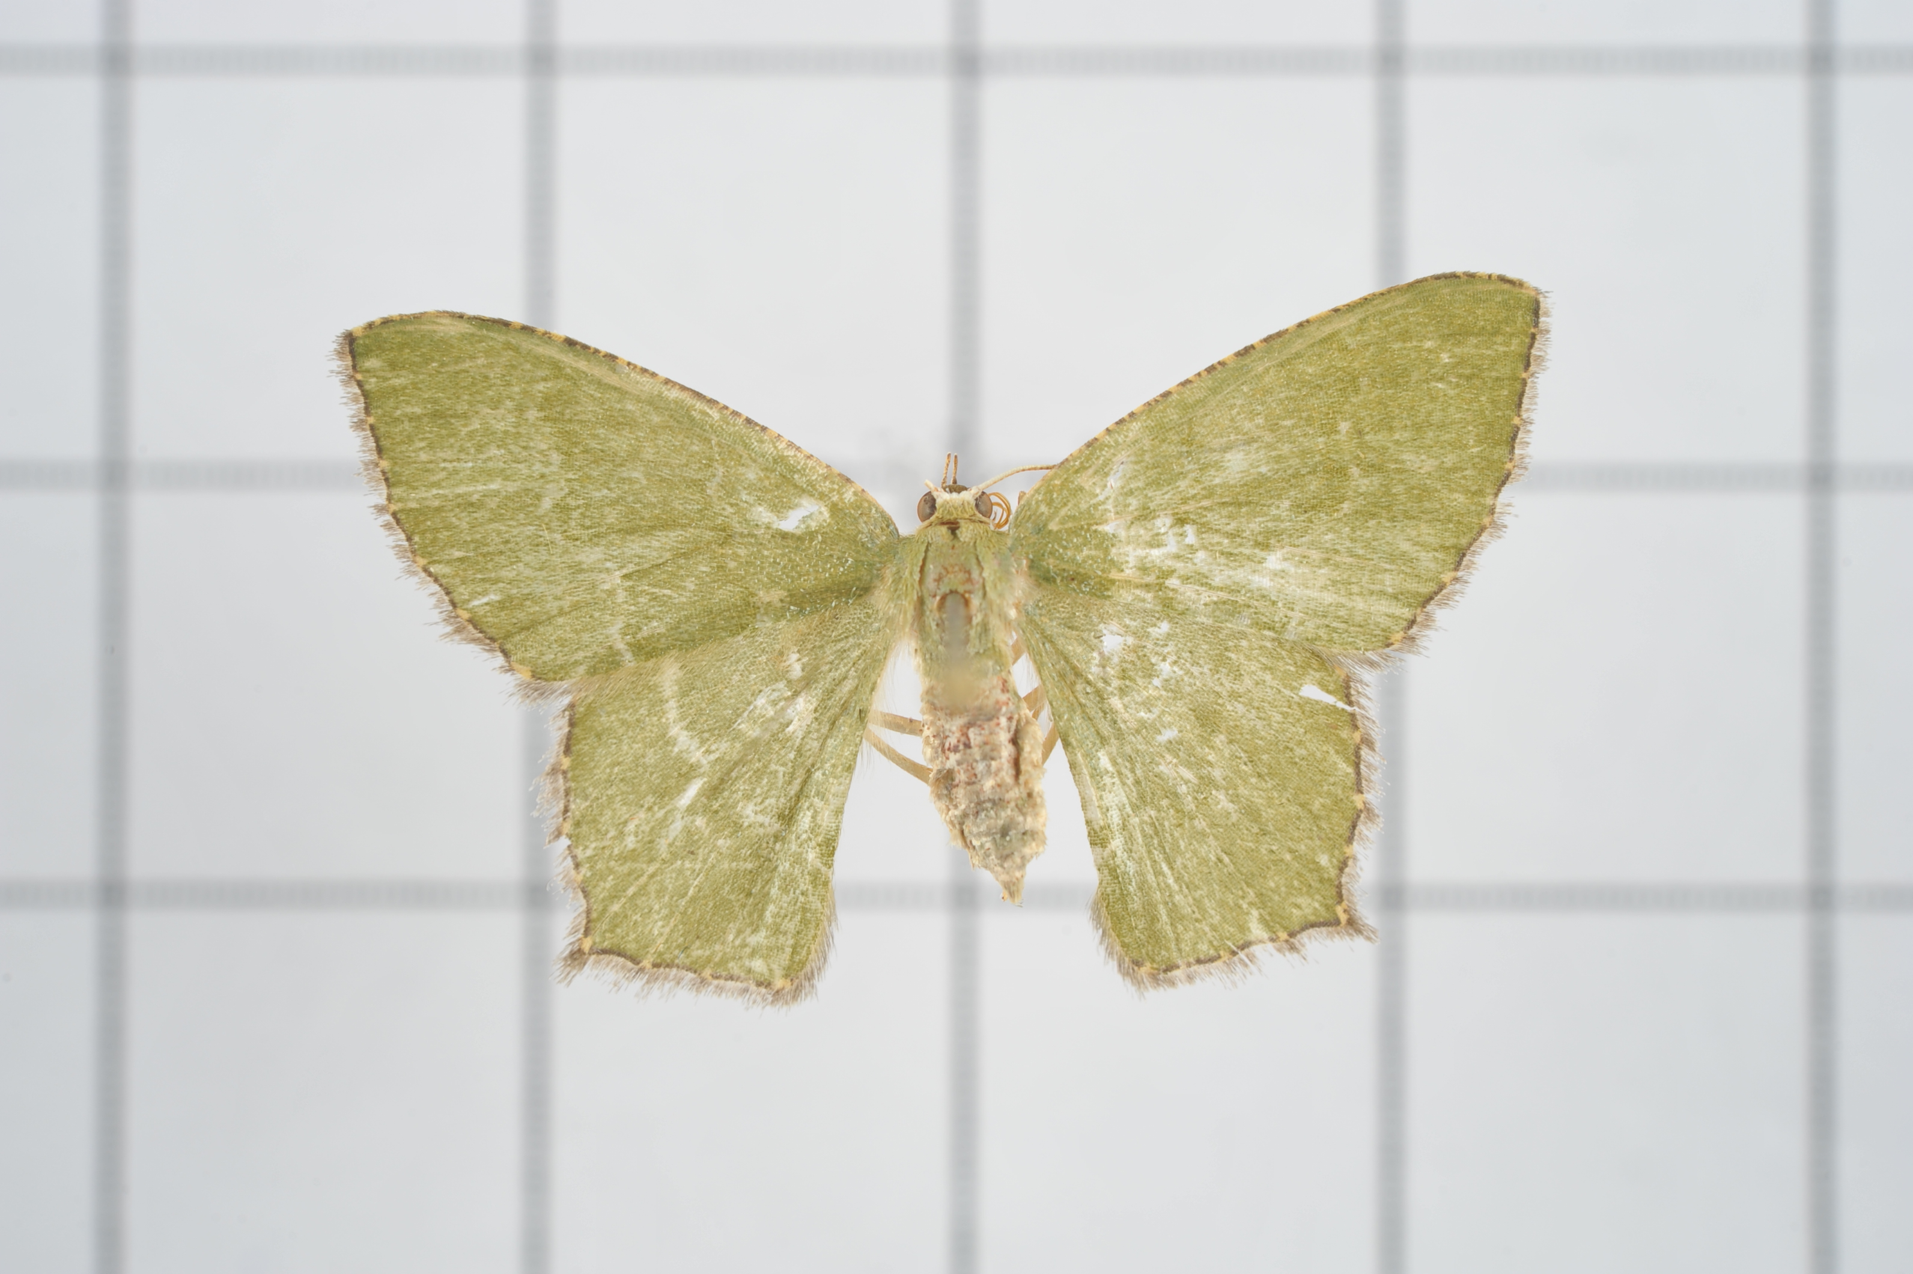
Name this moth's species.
Hemithea tritonaria
